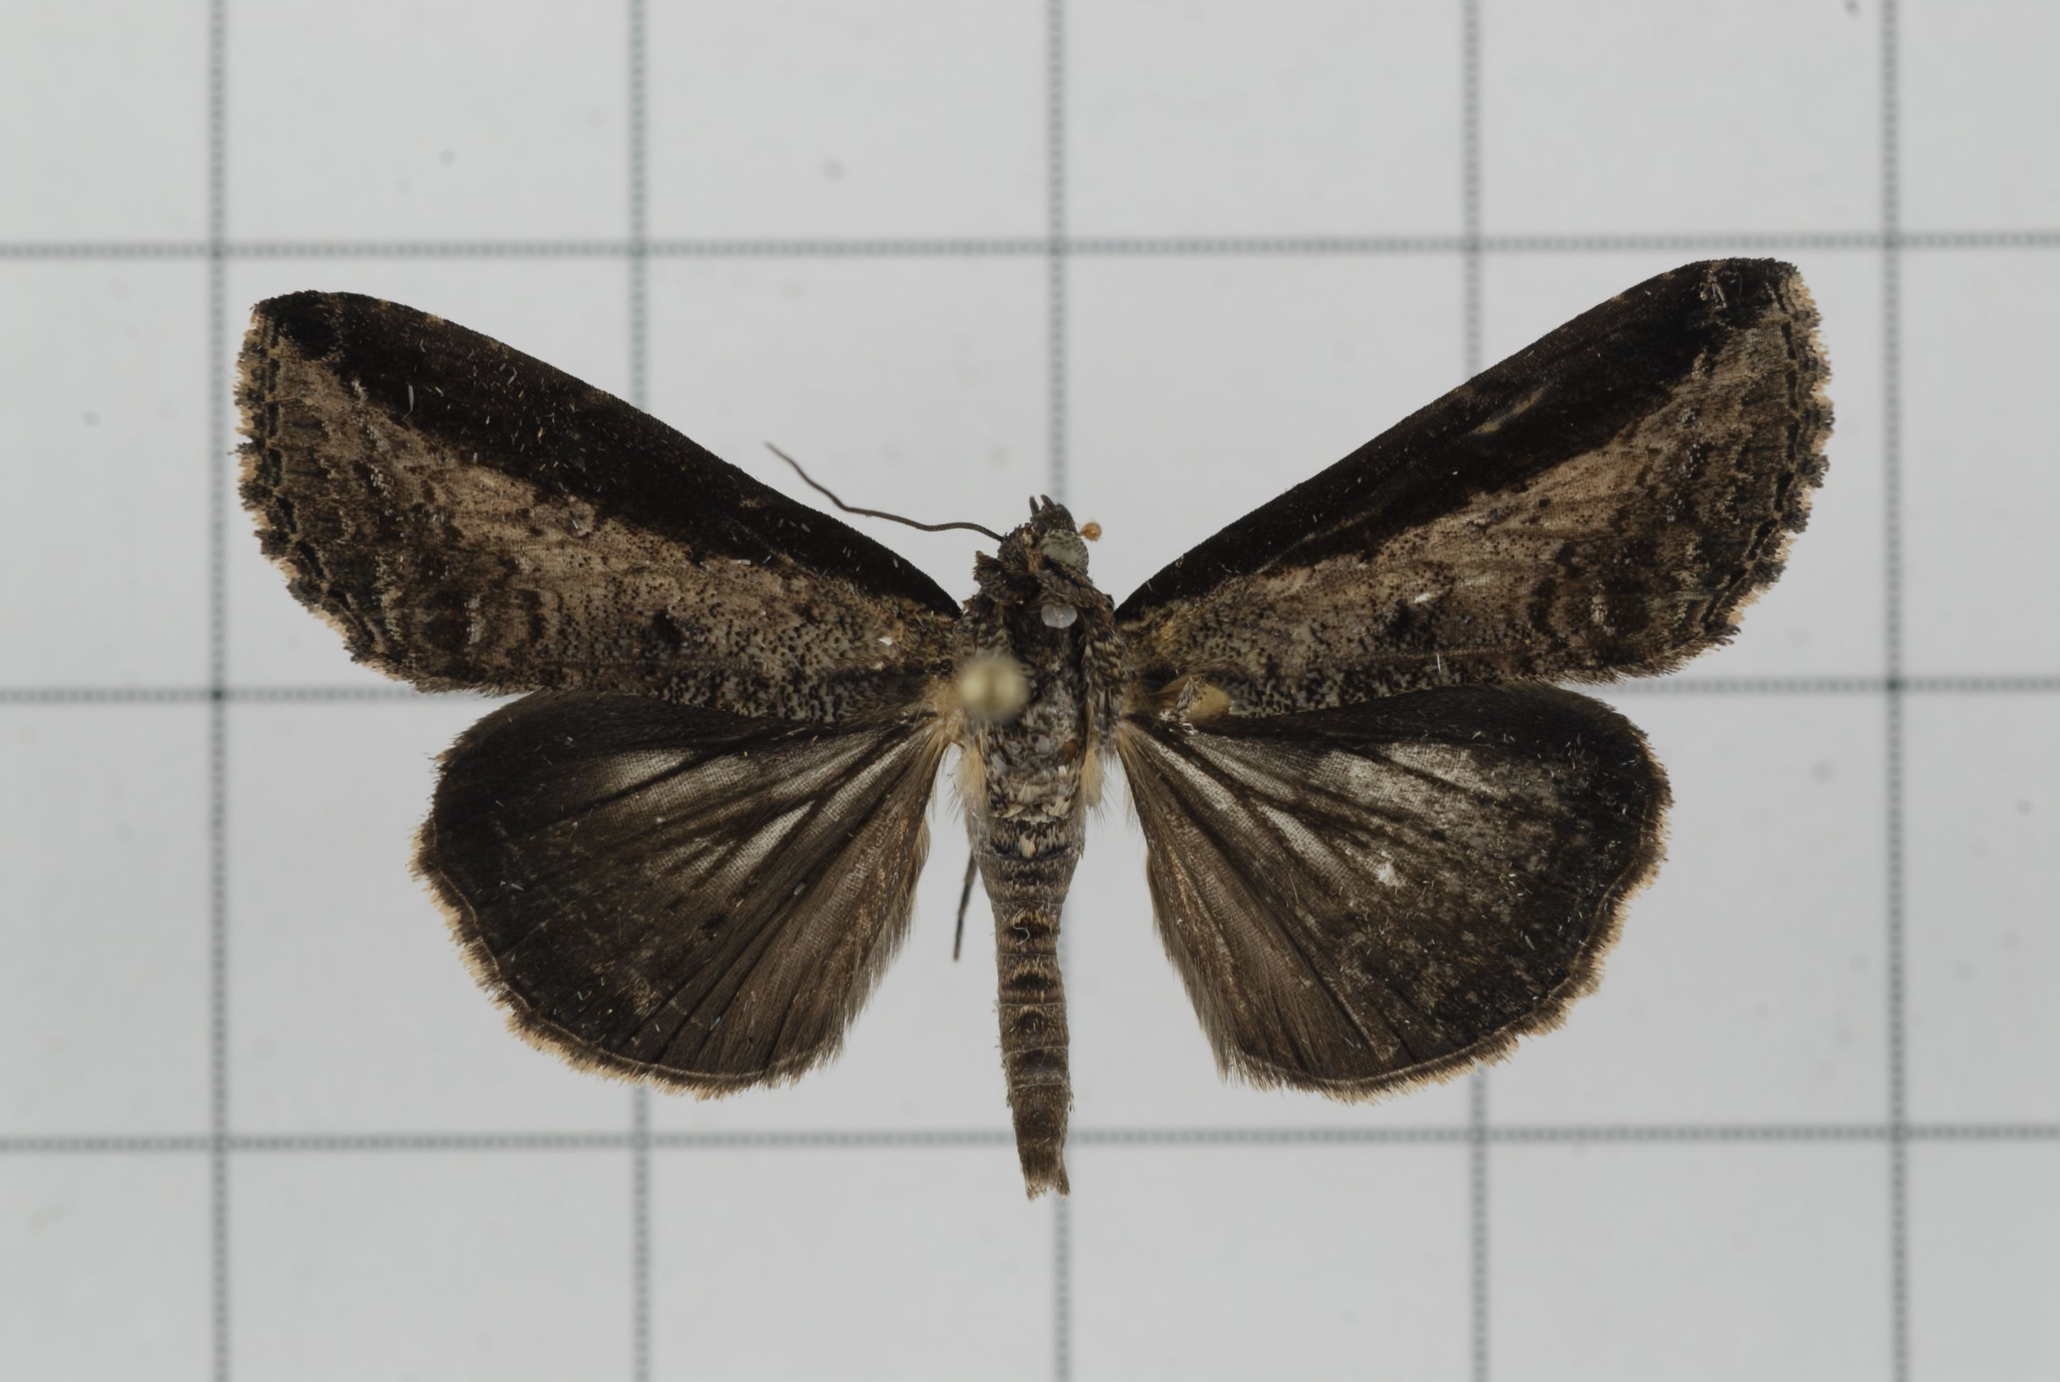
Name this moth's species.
Lophoptera squammigera
